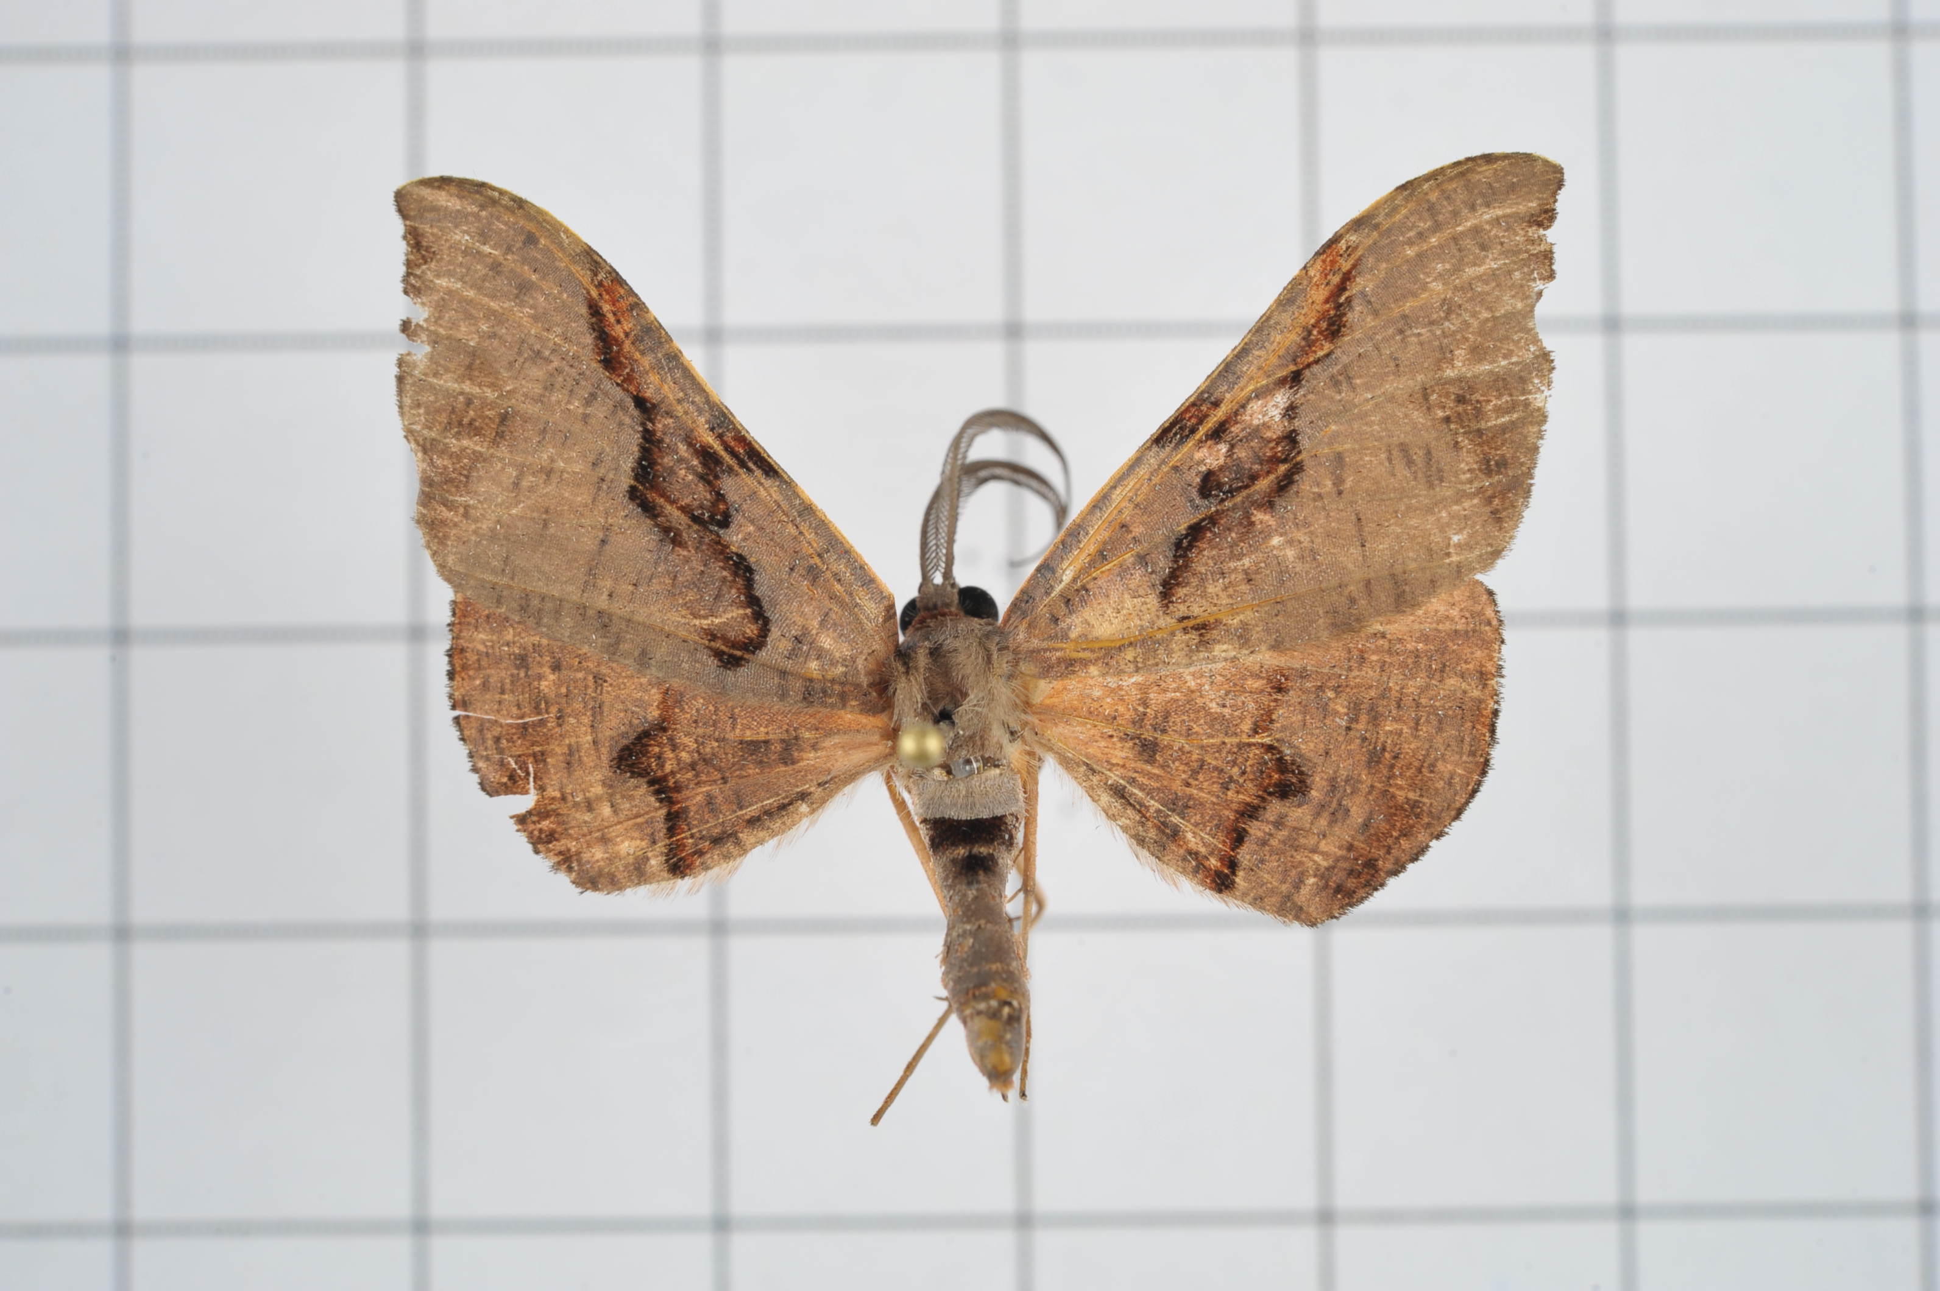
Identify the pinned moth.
Hypochrosis baenzigeri
